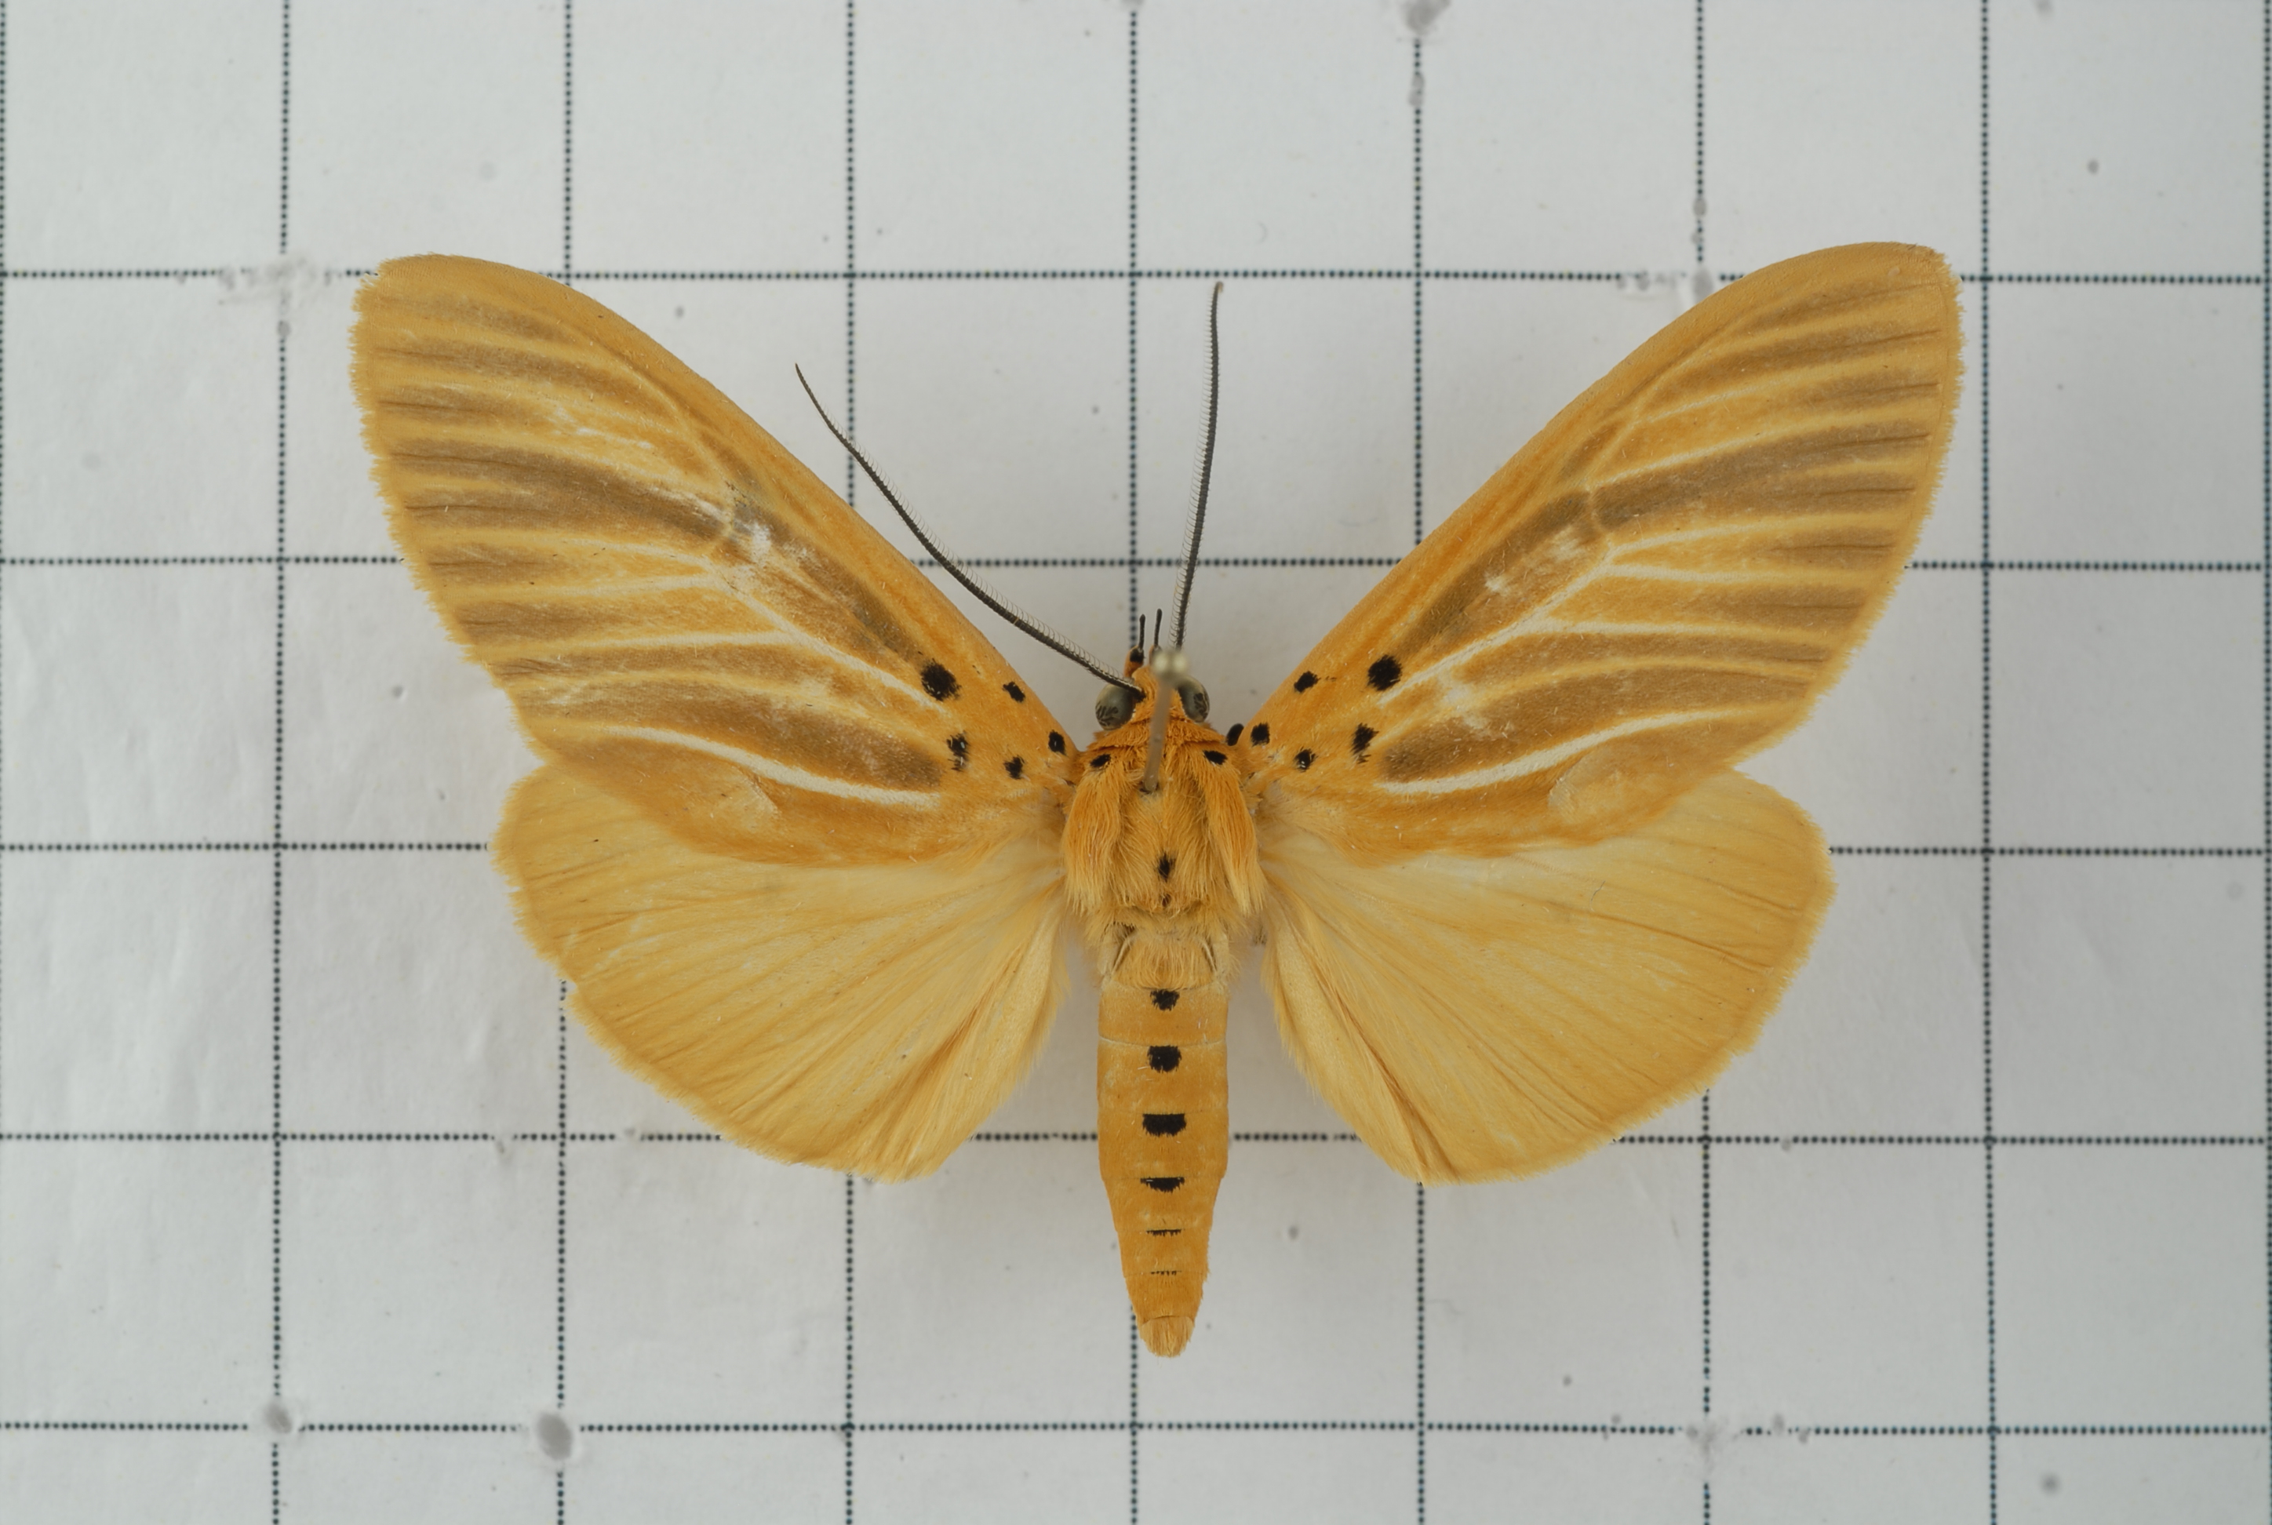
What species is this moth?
Asota egens confinis
